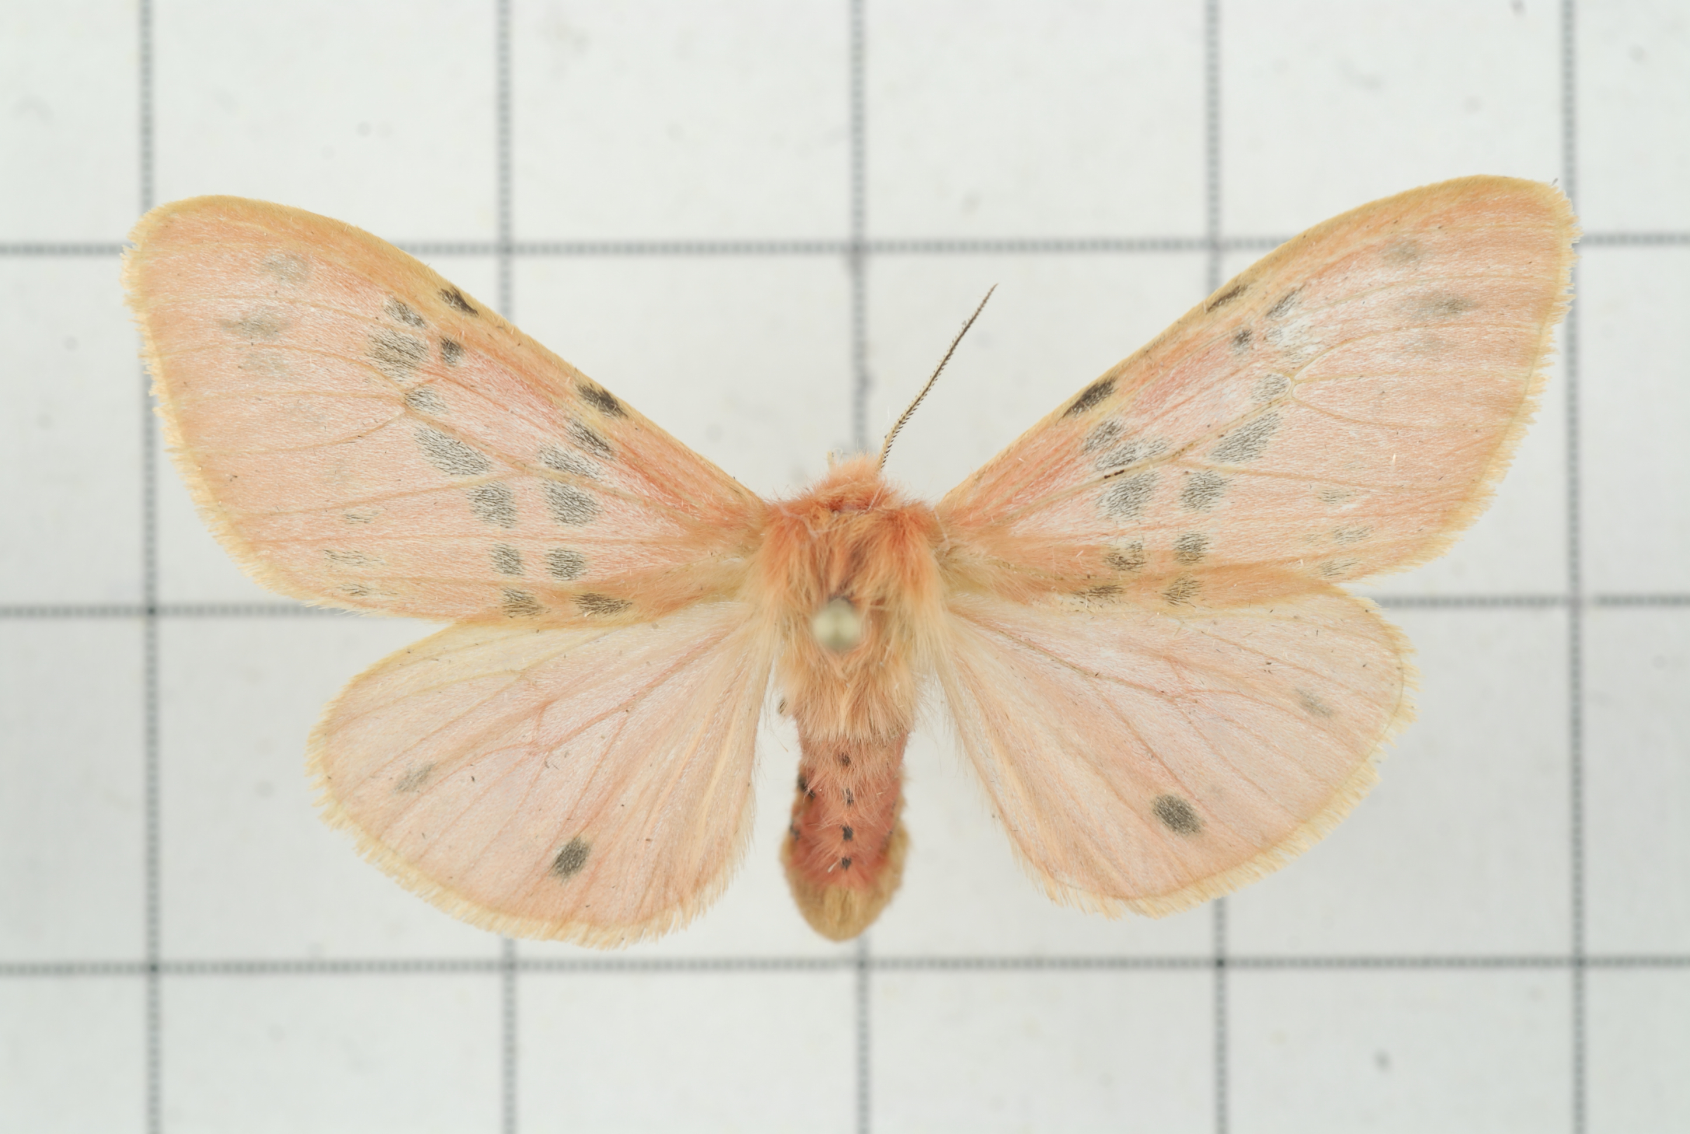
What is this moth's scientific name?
Lemyra alikangensis
